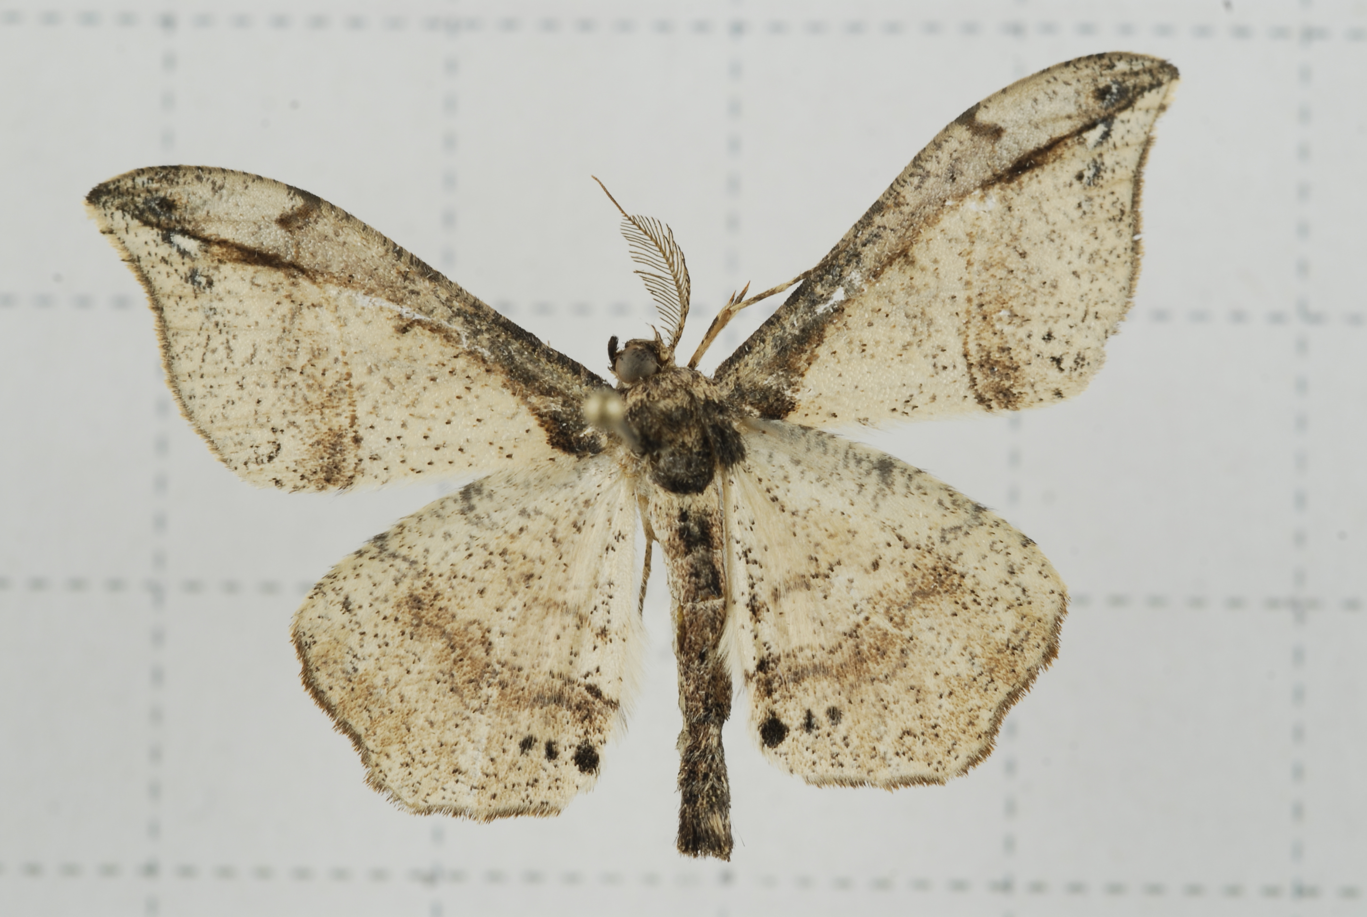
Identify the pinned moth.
Hyposidra infixaria
